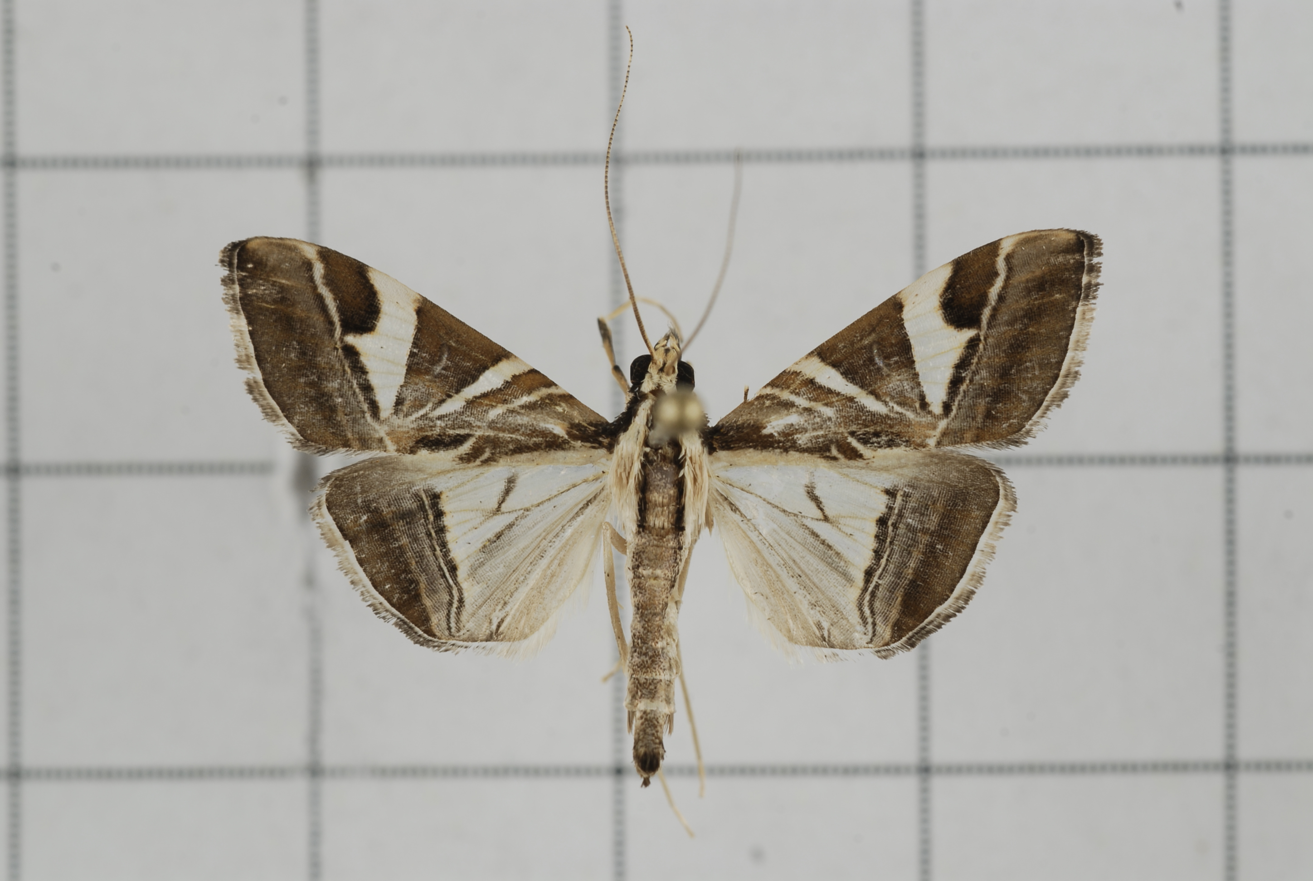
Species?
Agrioglypta itysalis
